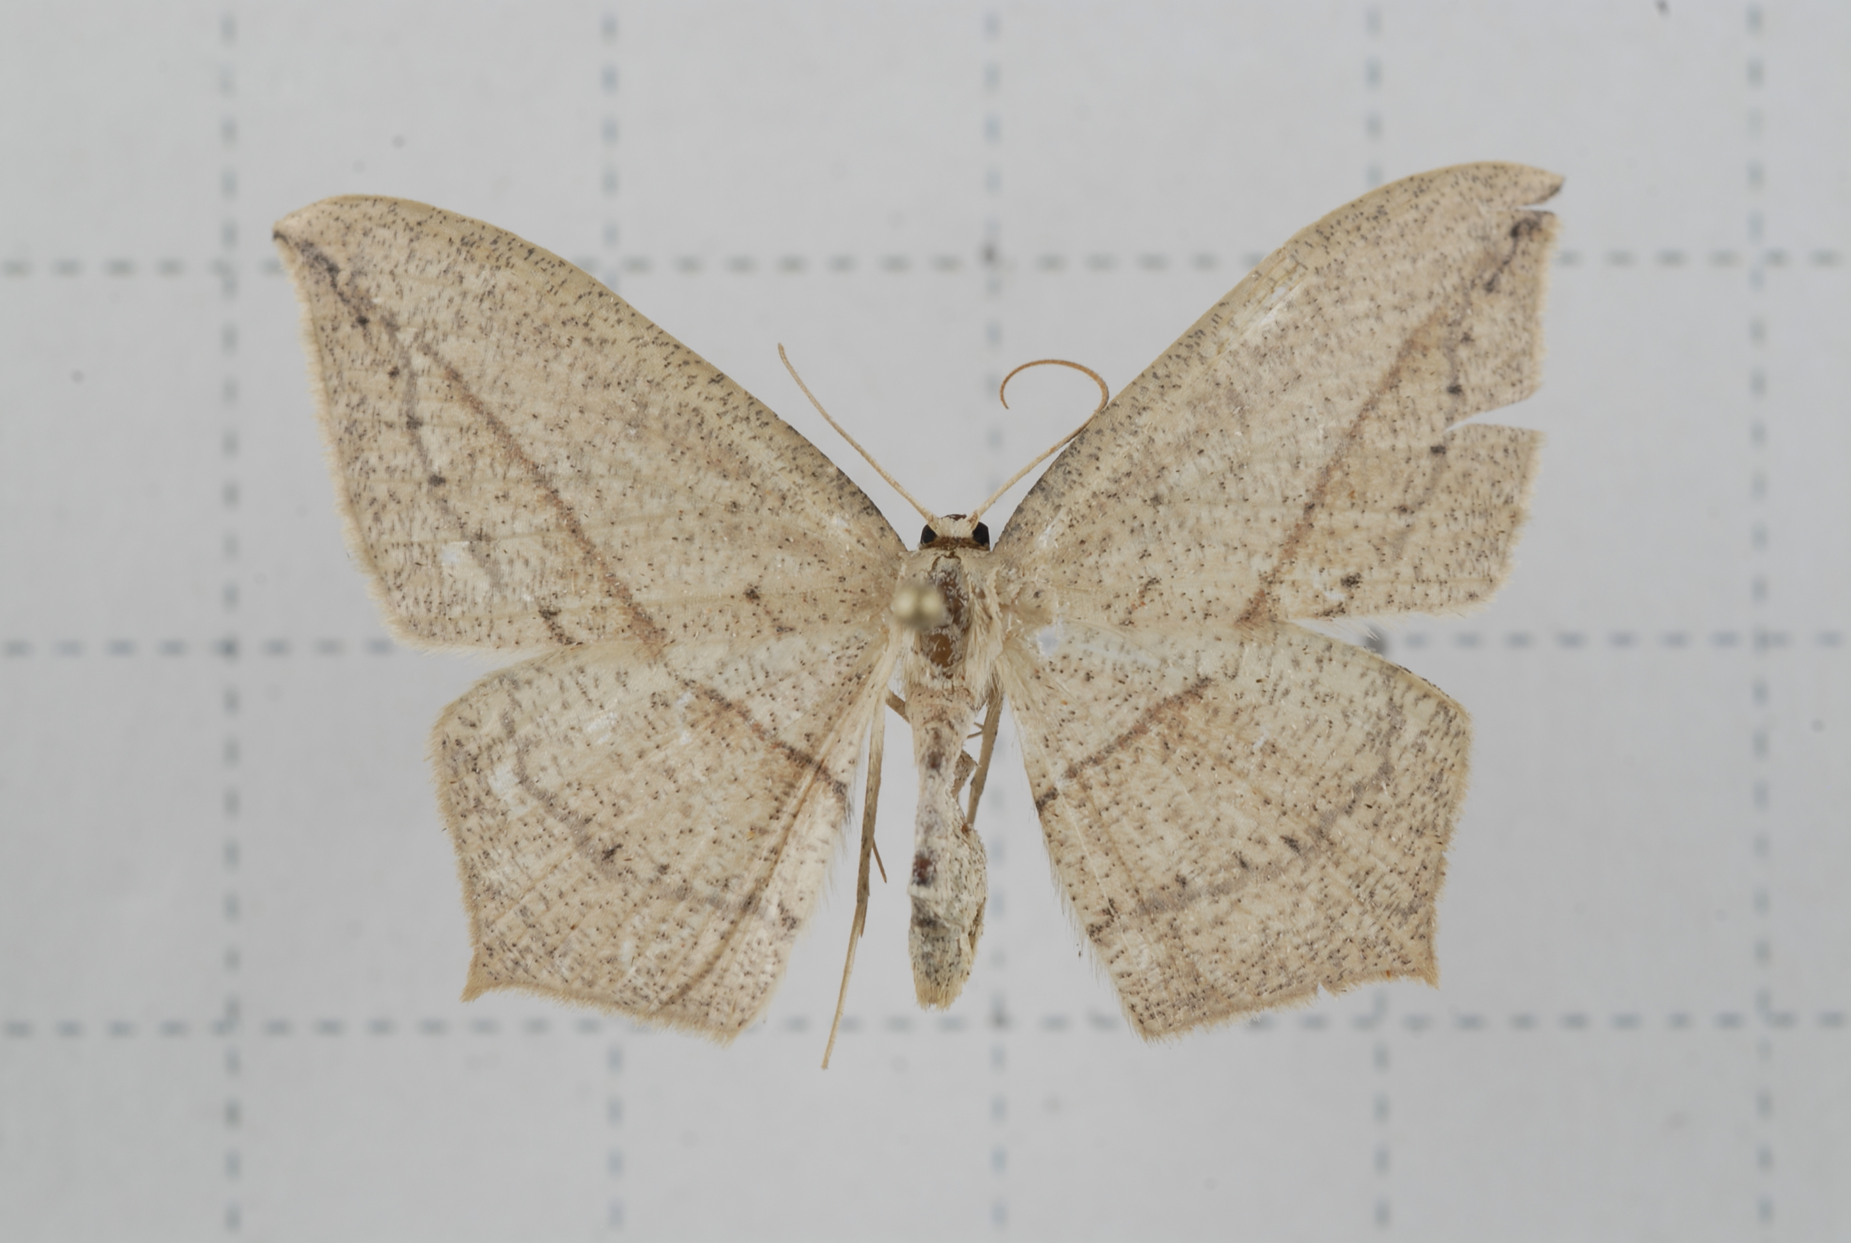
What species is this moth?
Timandra stueningi
